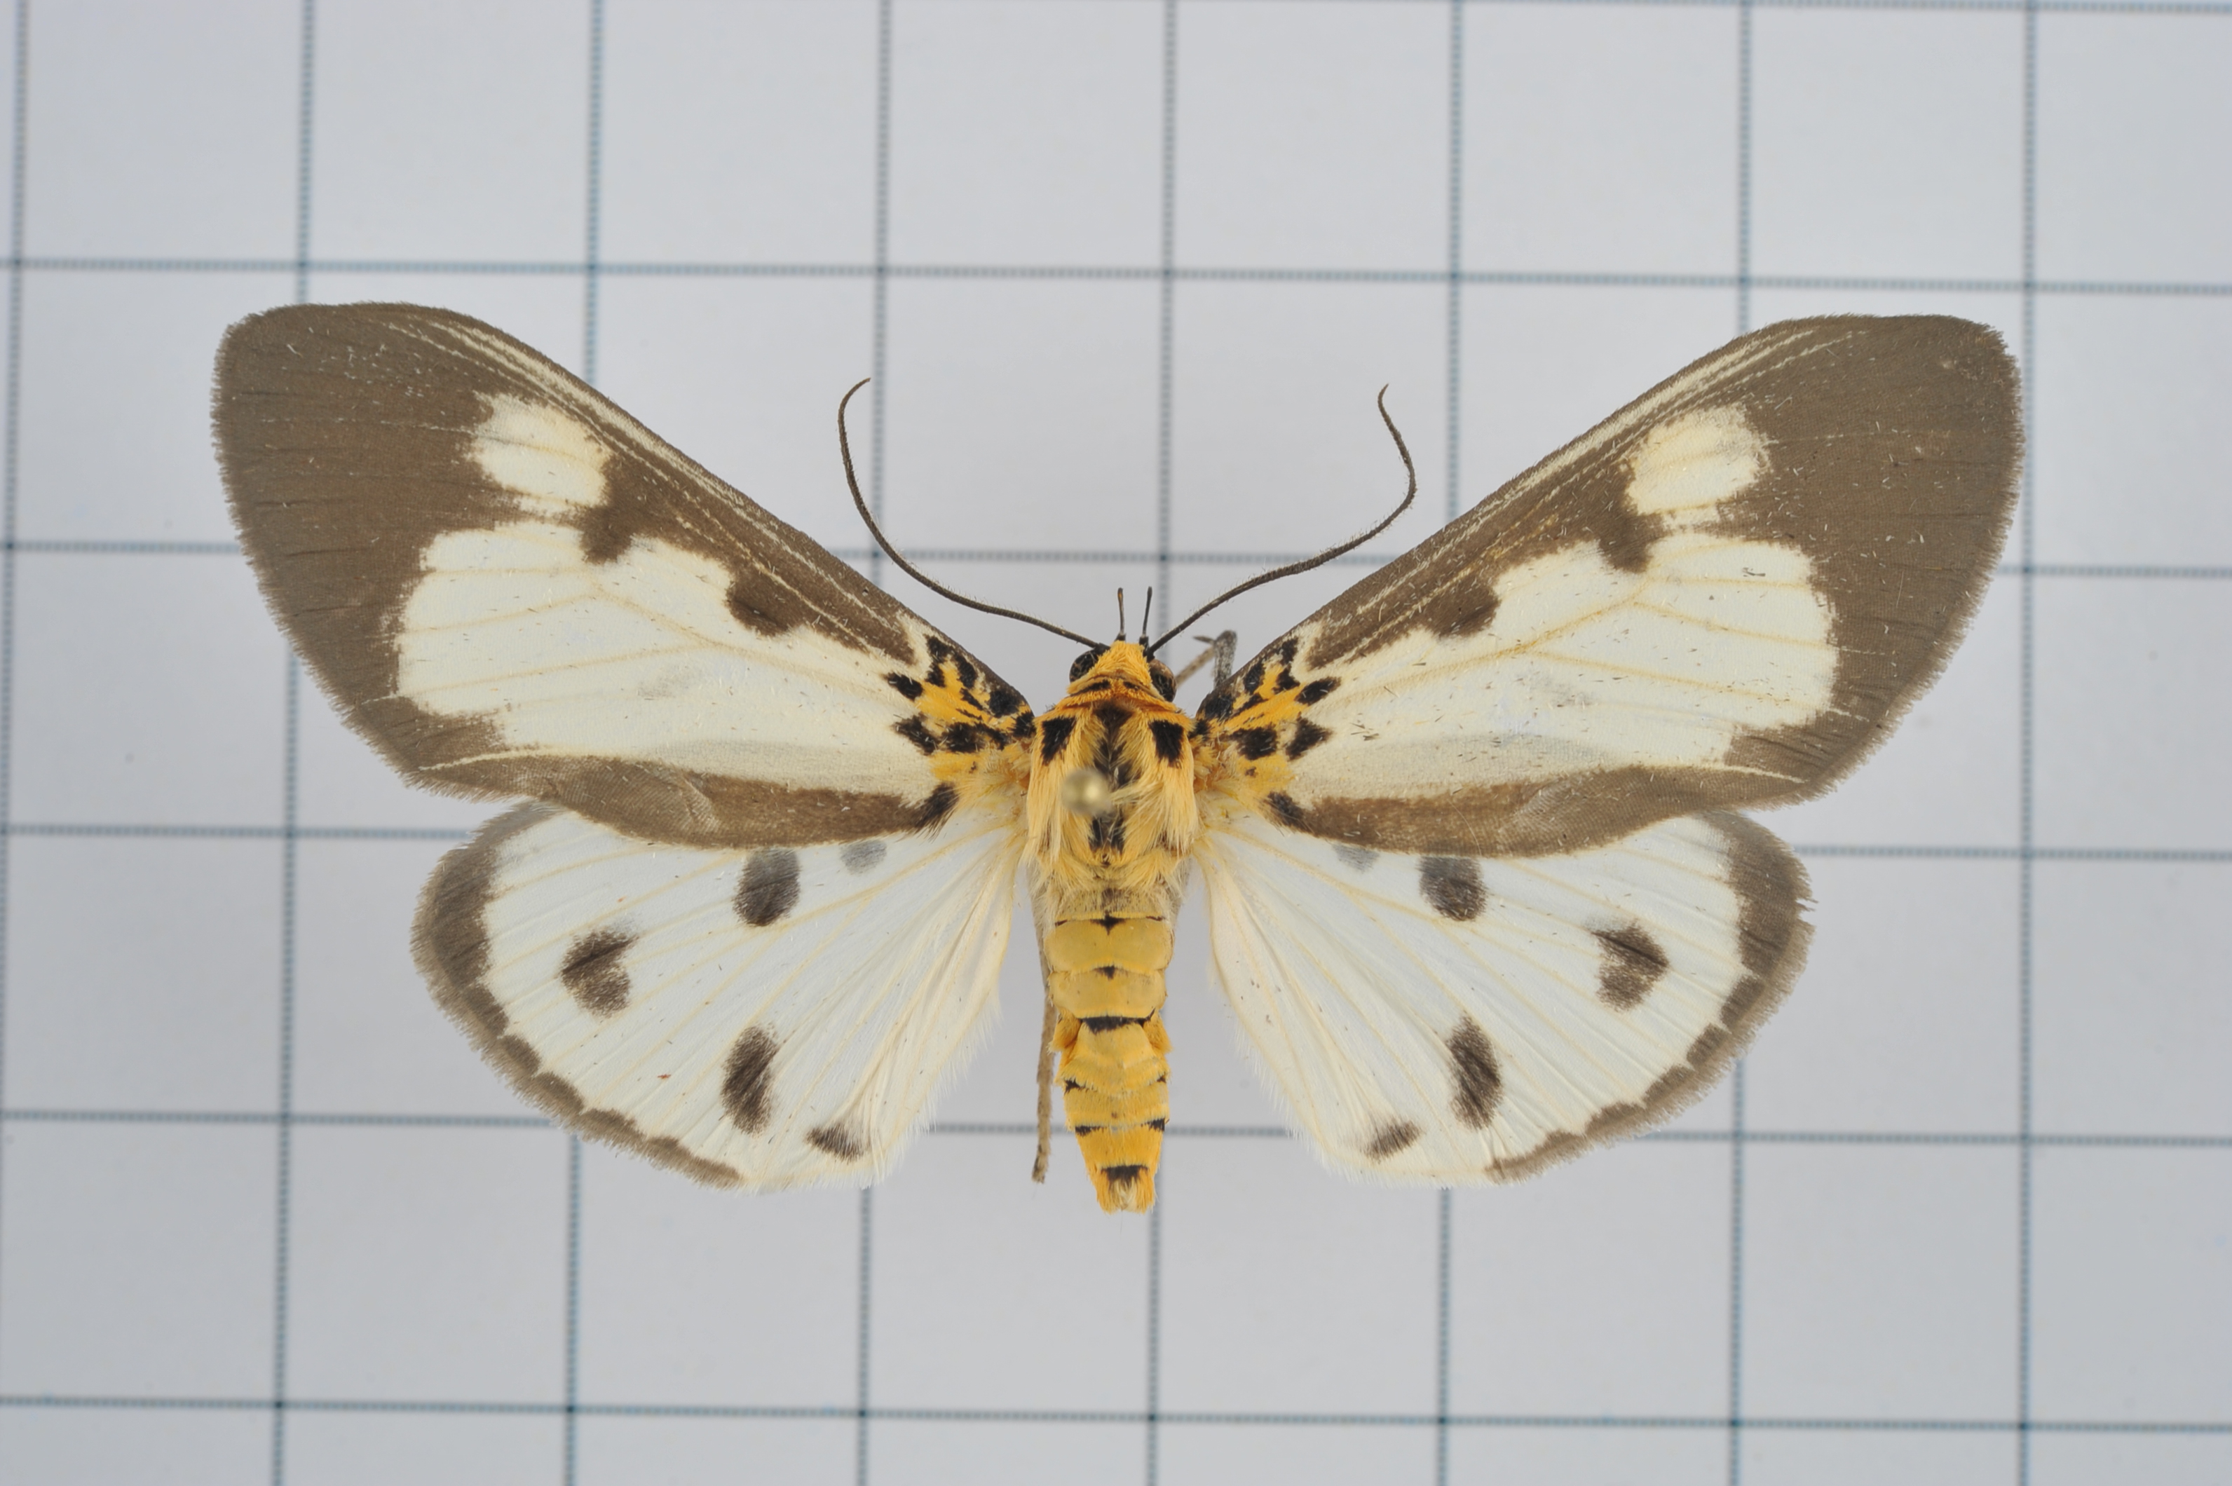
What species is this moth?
Asota plana lacteata
